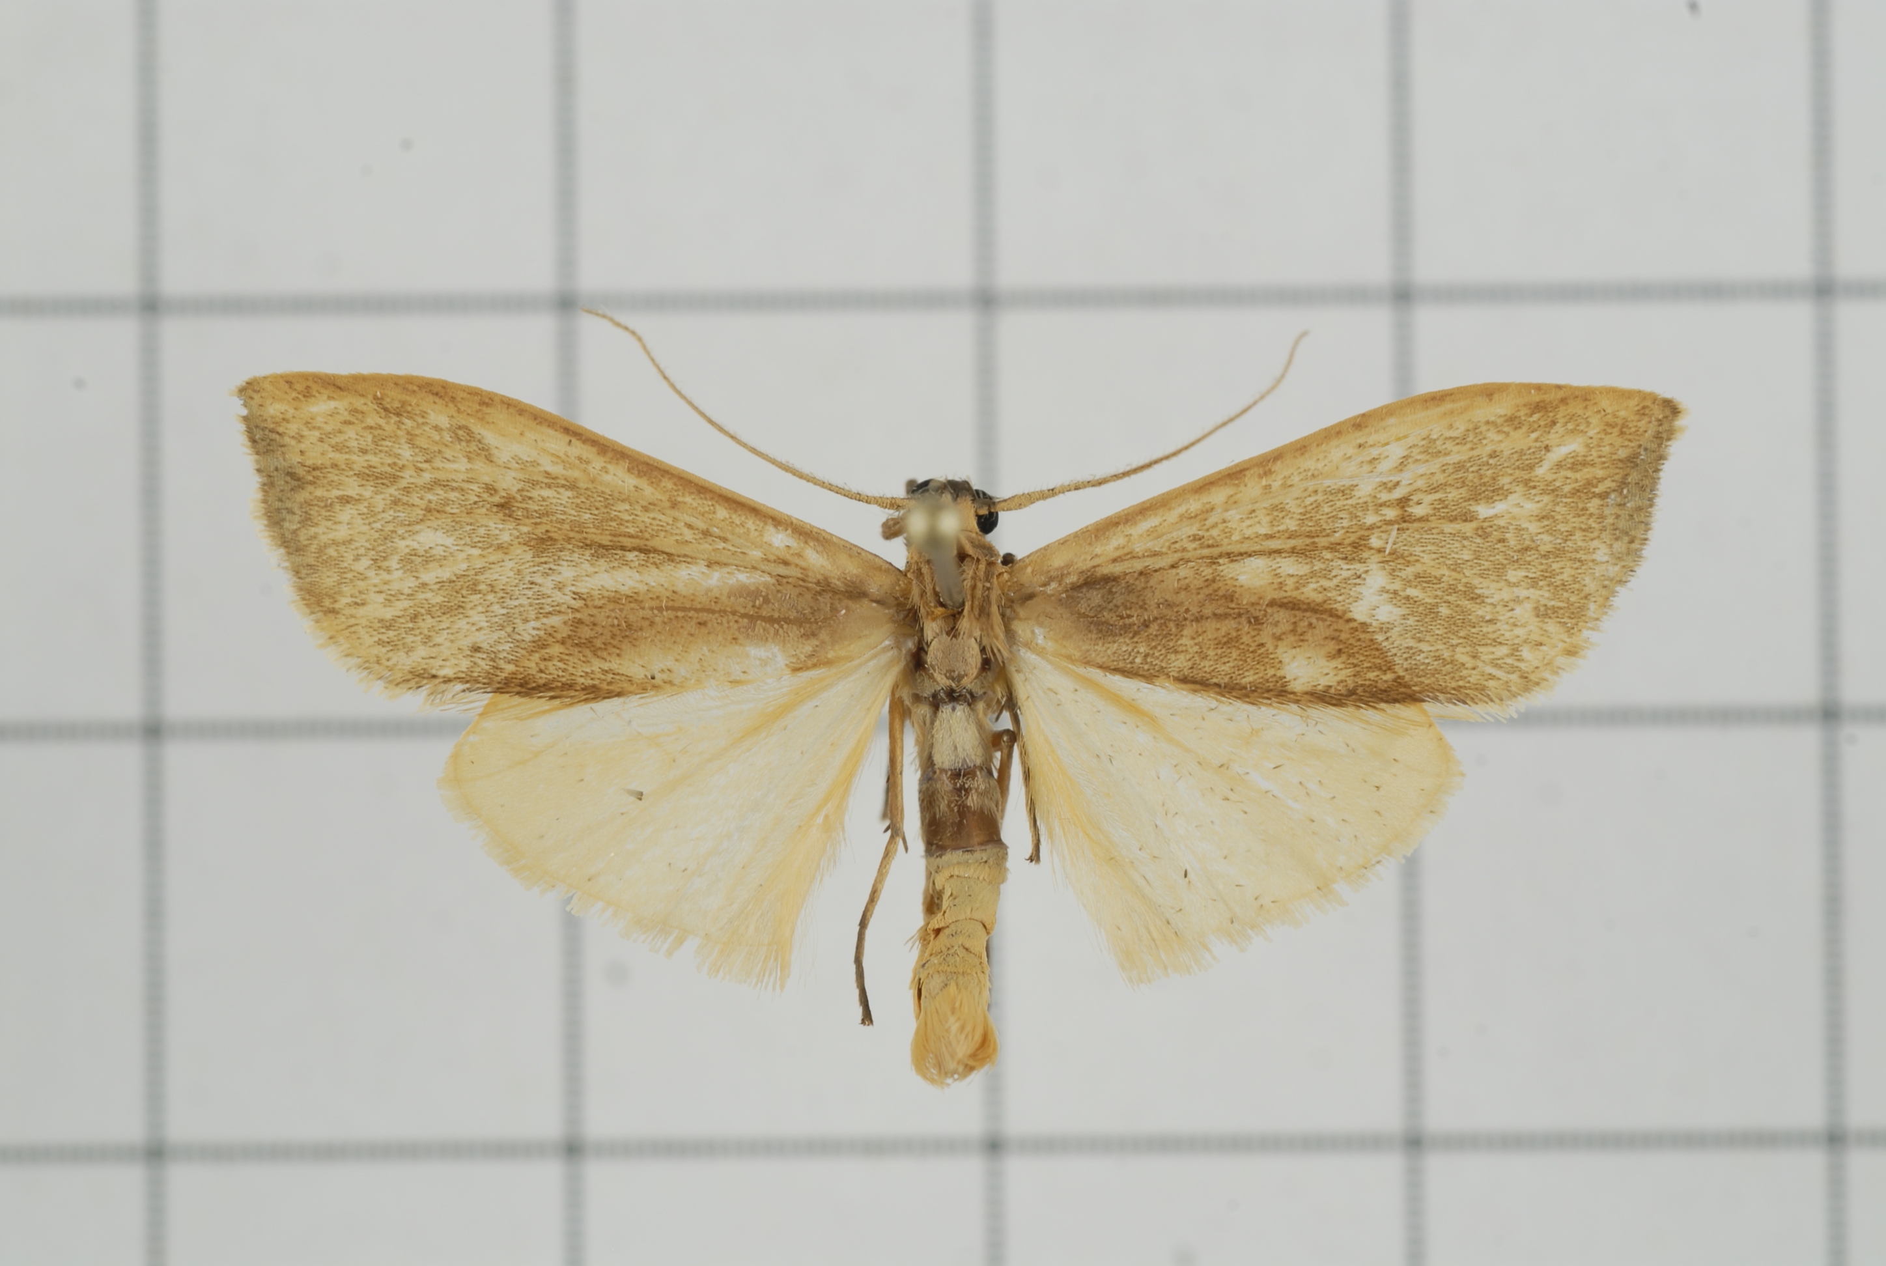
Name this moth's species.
Nishada formosibia
